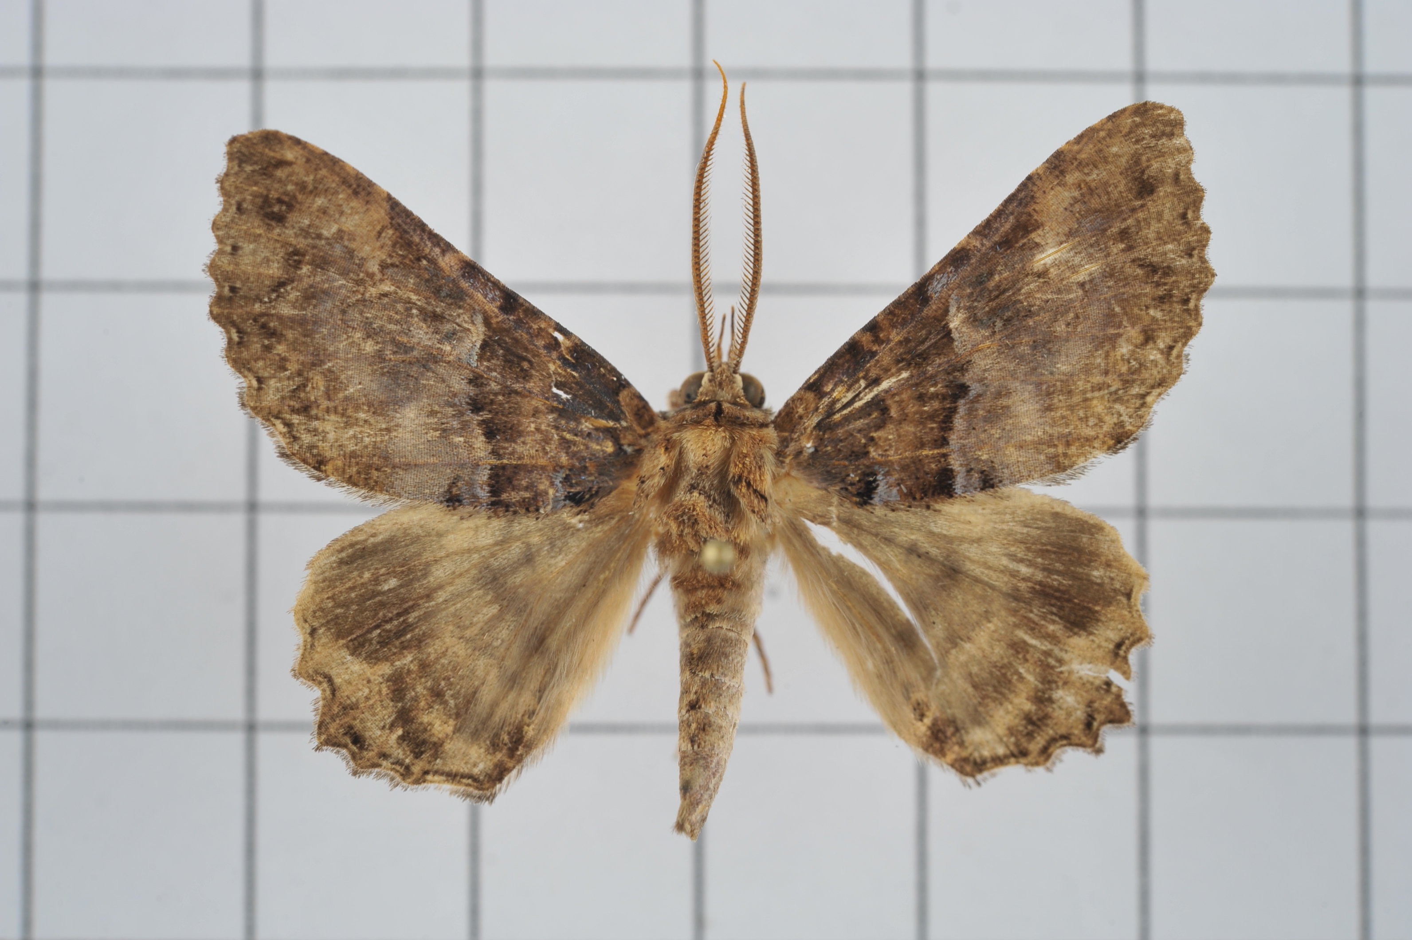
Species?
Daddala lucilla
